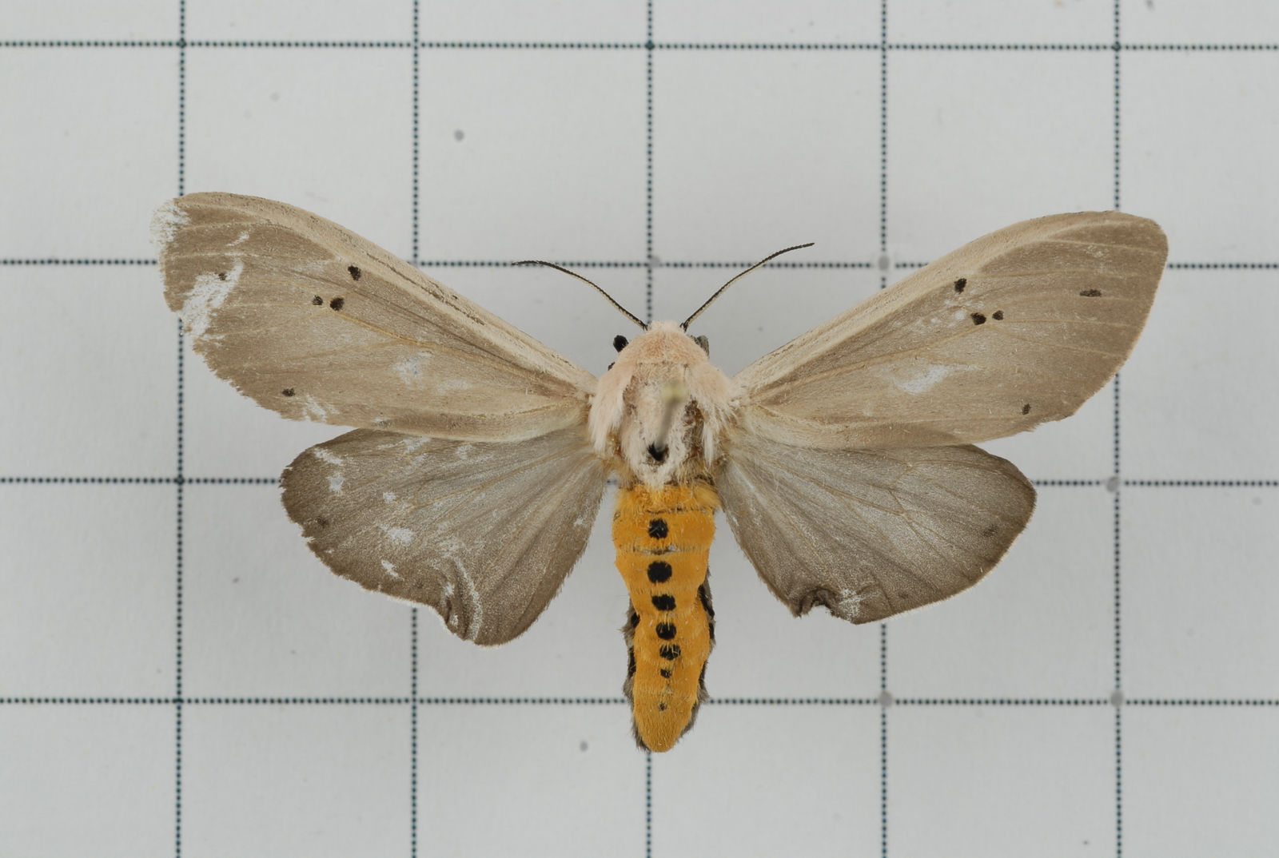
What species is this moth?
Creatonotos transiens koni
